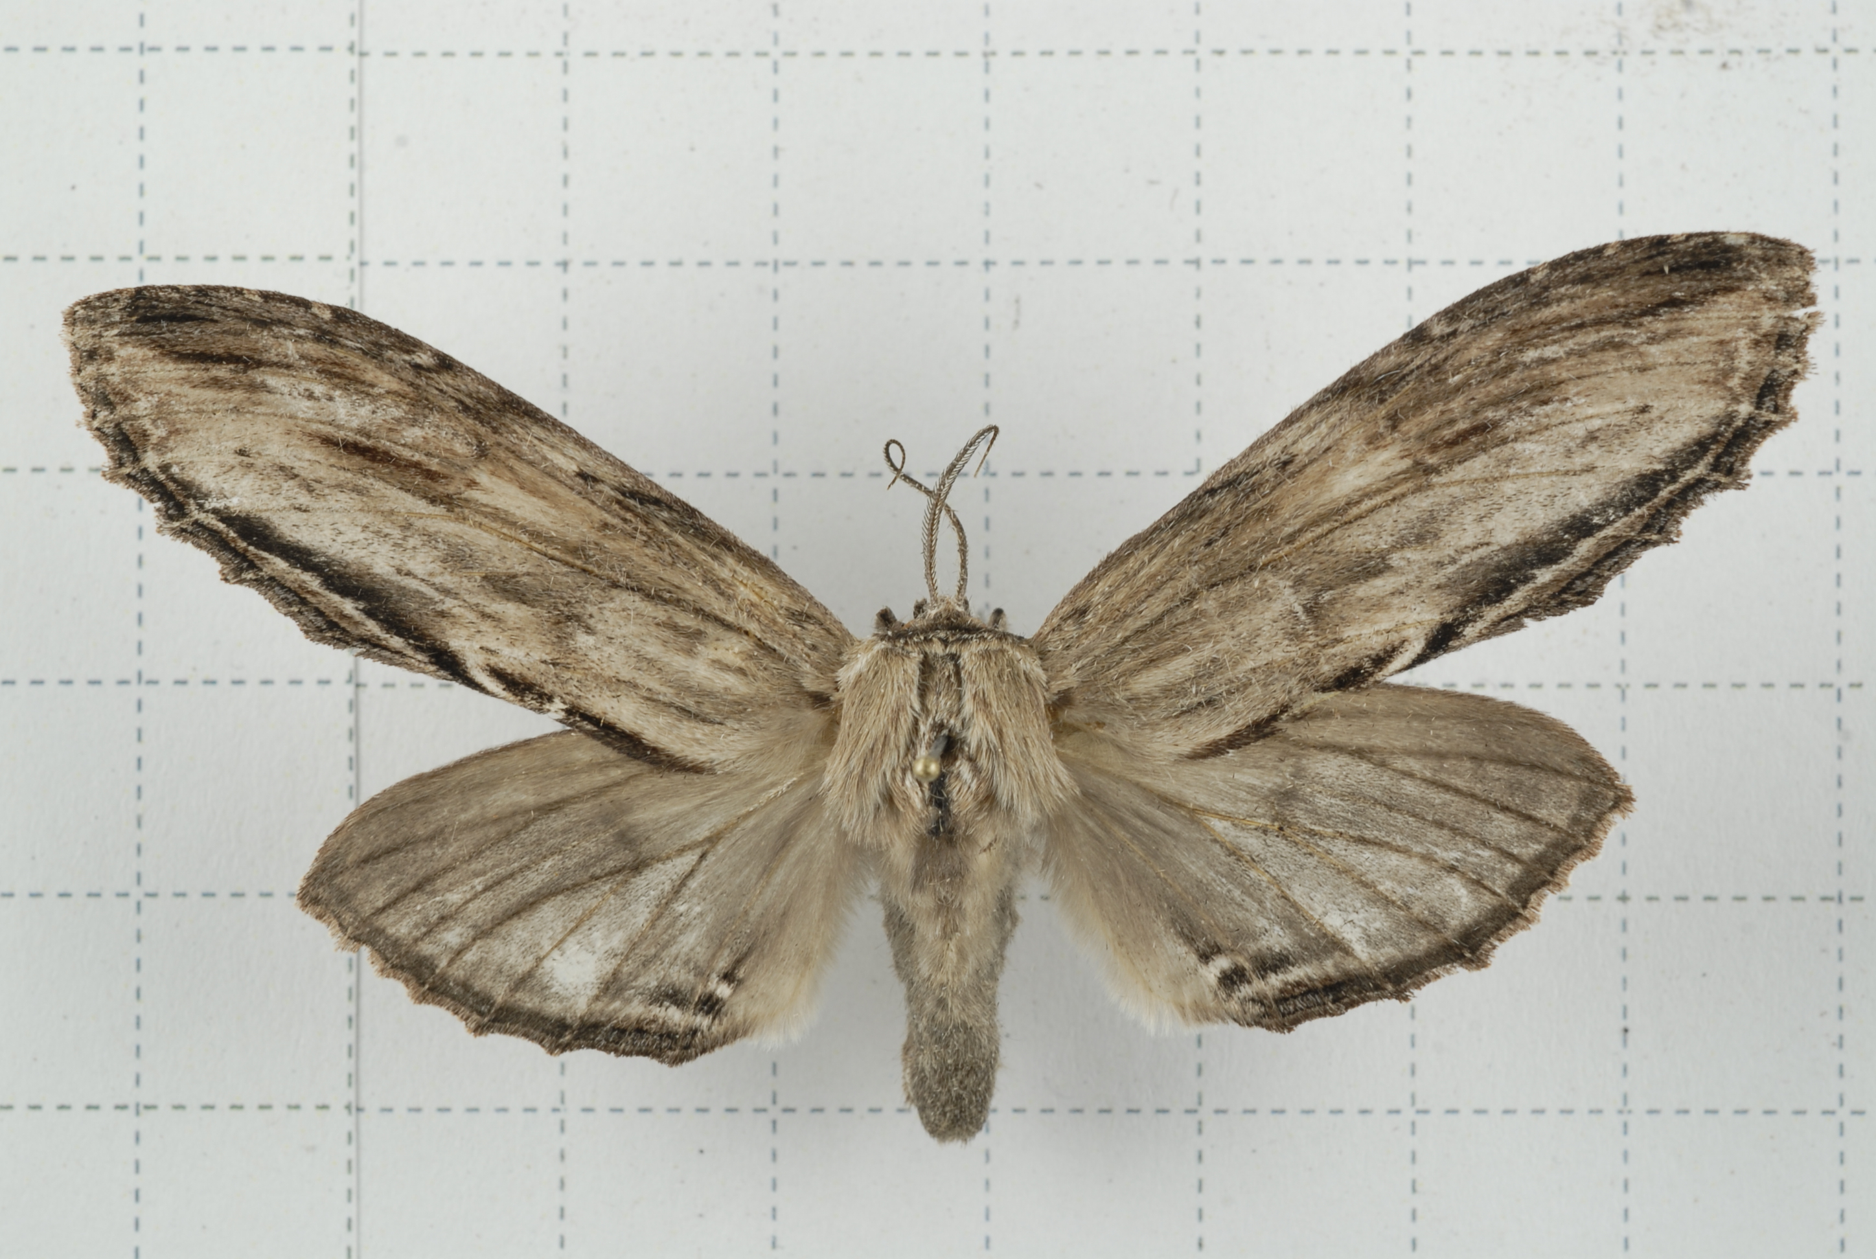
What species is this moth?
Rachia lineata
